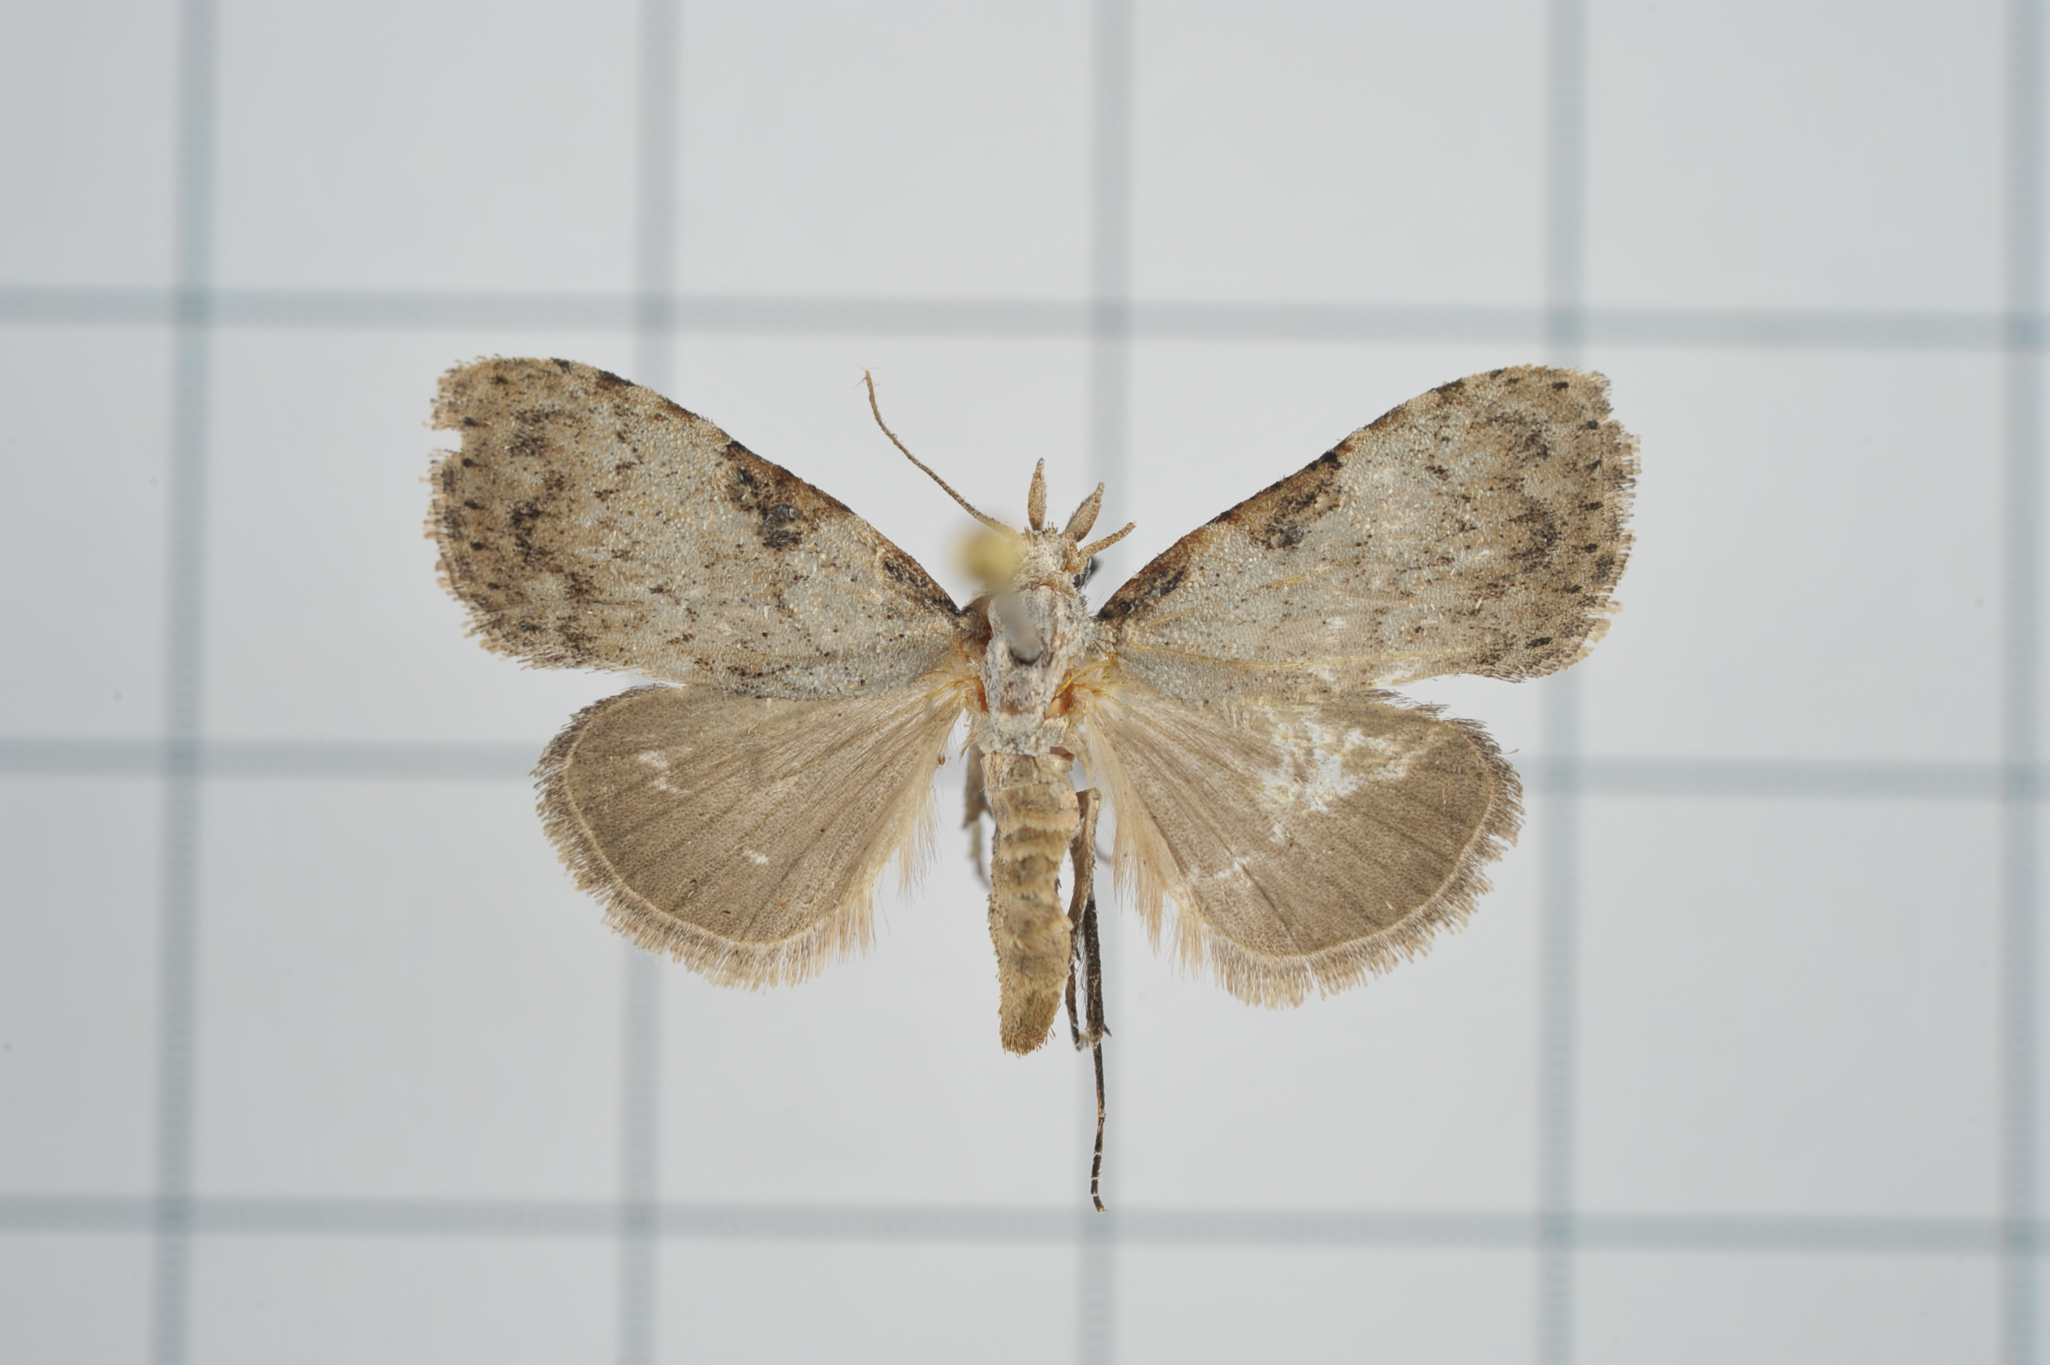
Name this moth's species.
Meganola major takasago
